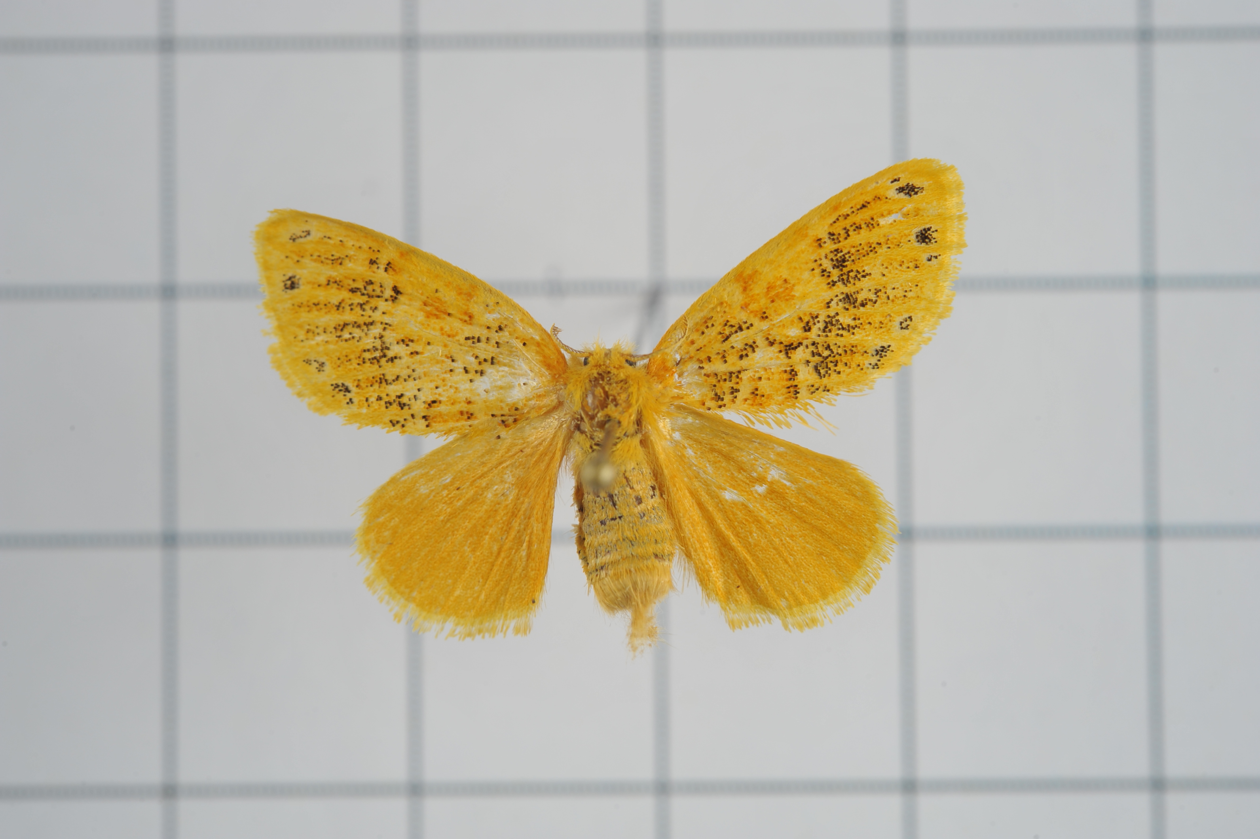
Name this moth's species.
Euproctis striata
